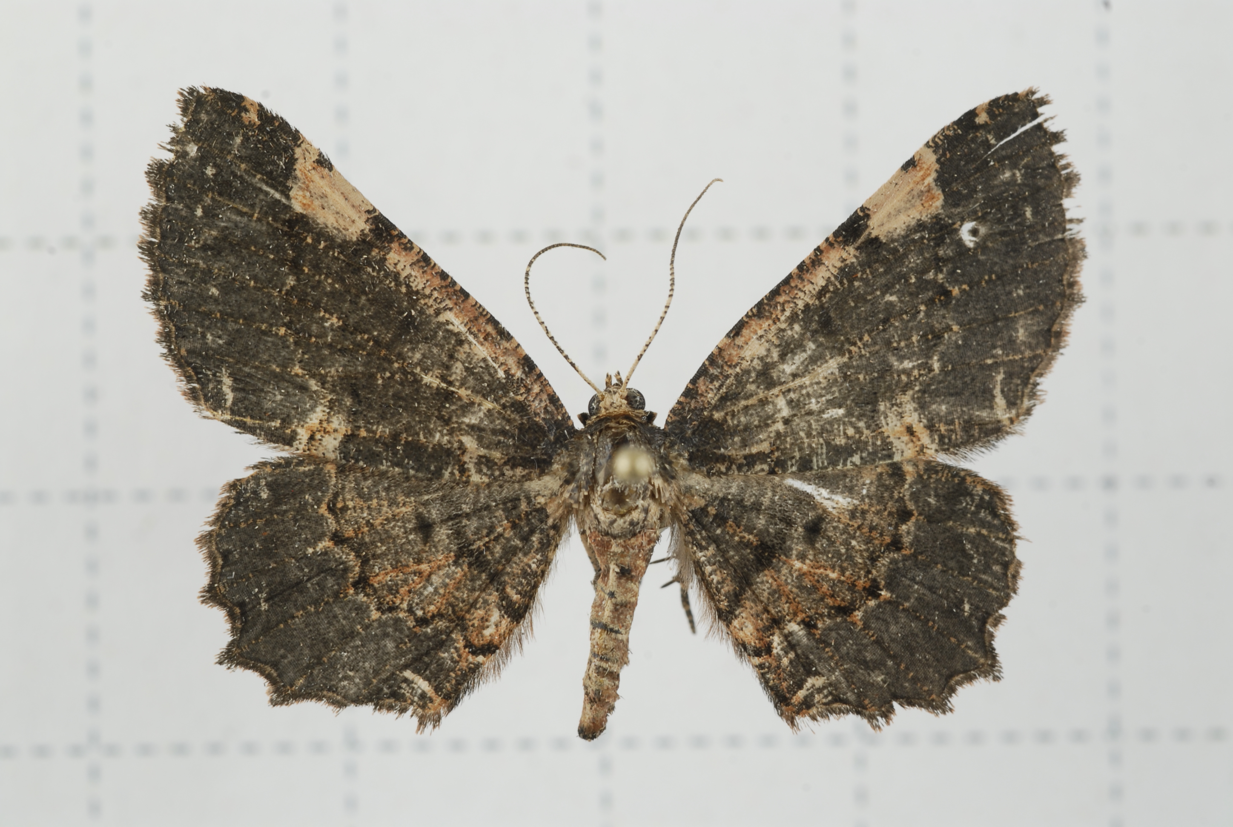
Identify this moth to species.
Abaciscus costimacula
